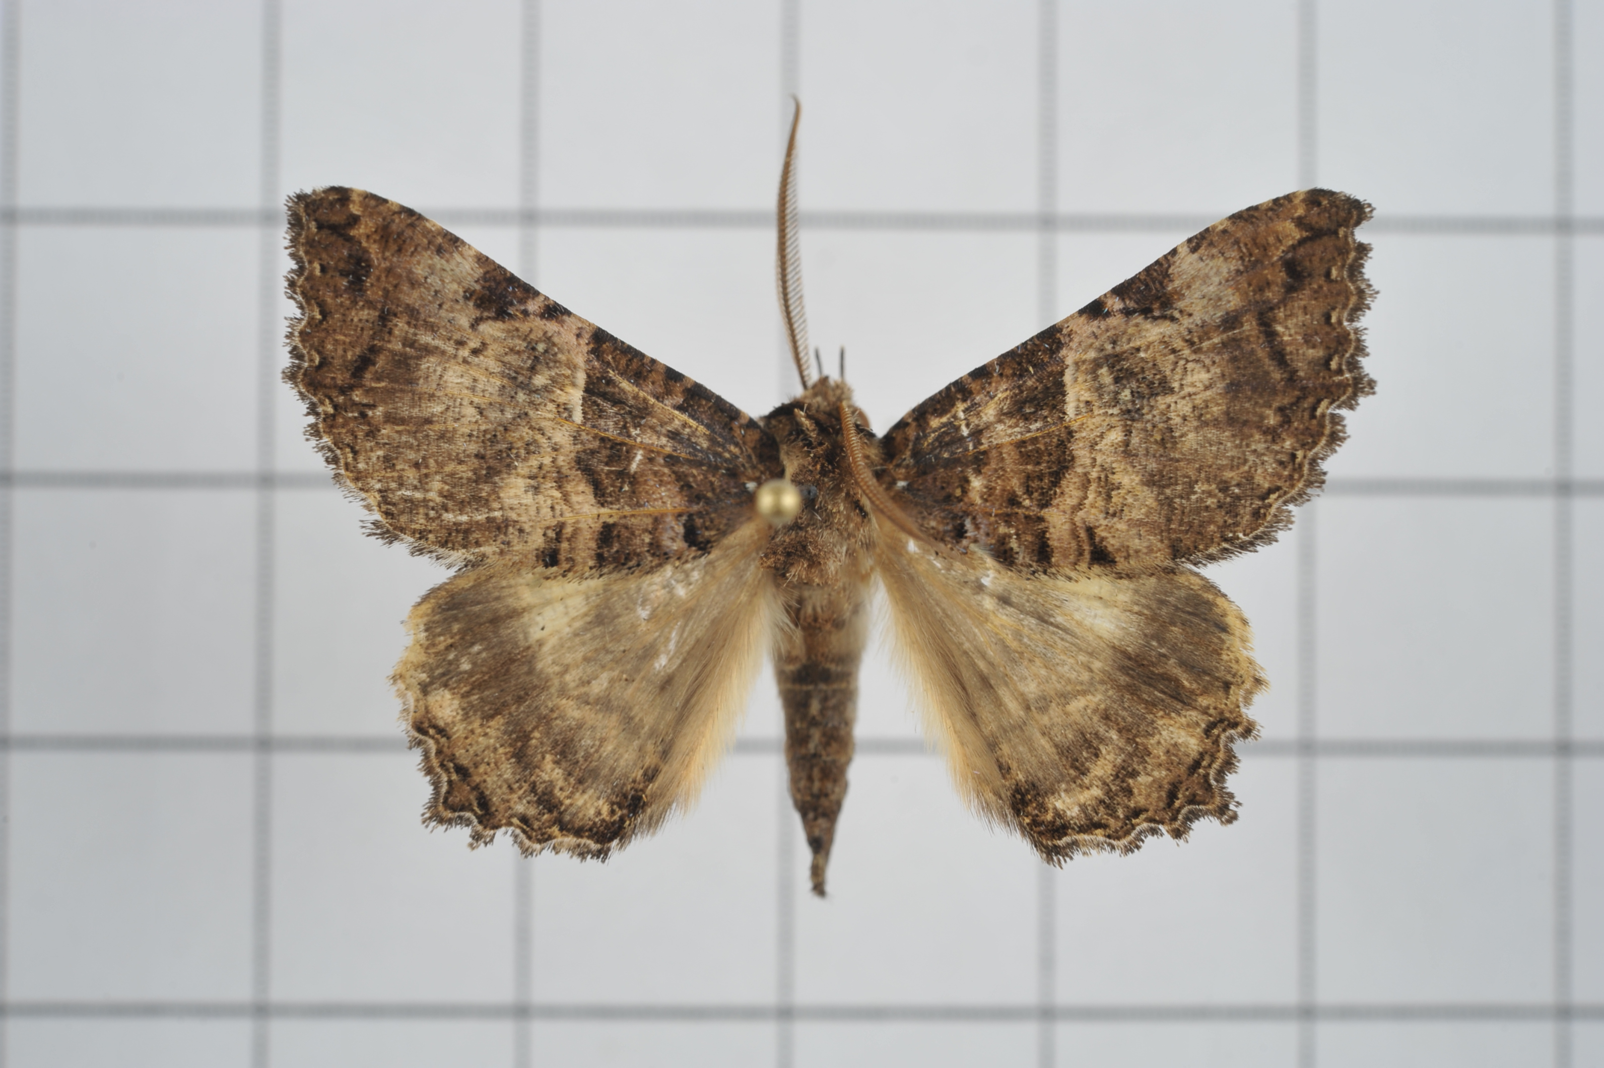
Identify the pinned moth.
Daddala lucilla
